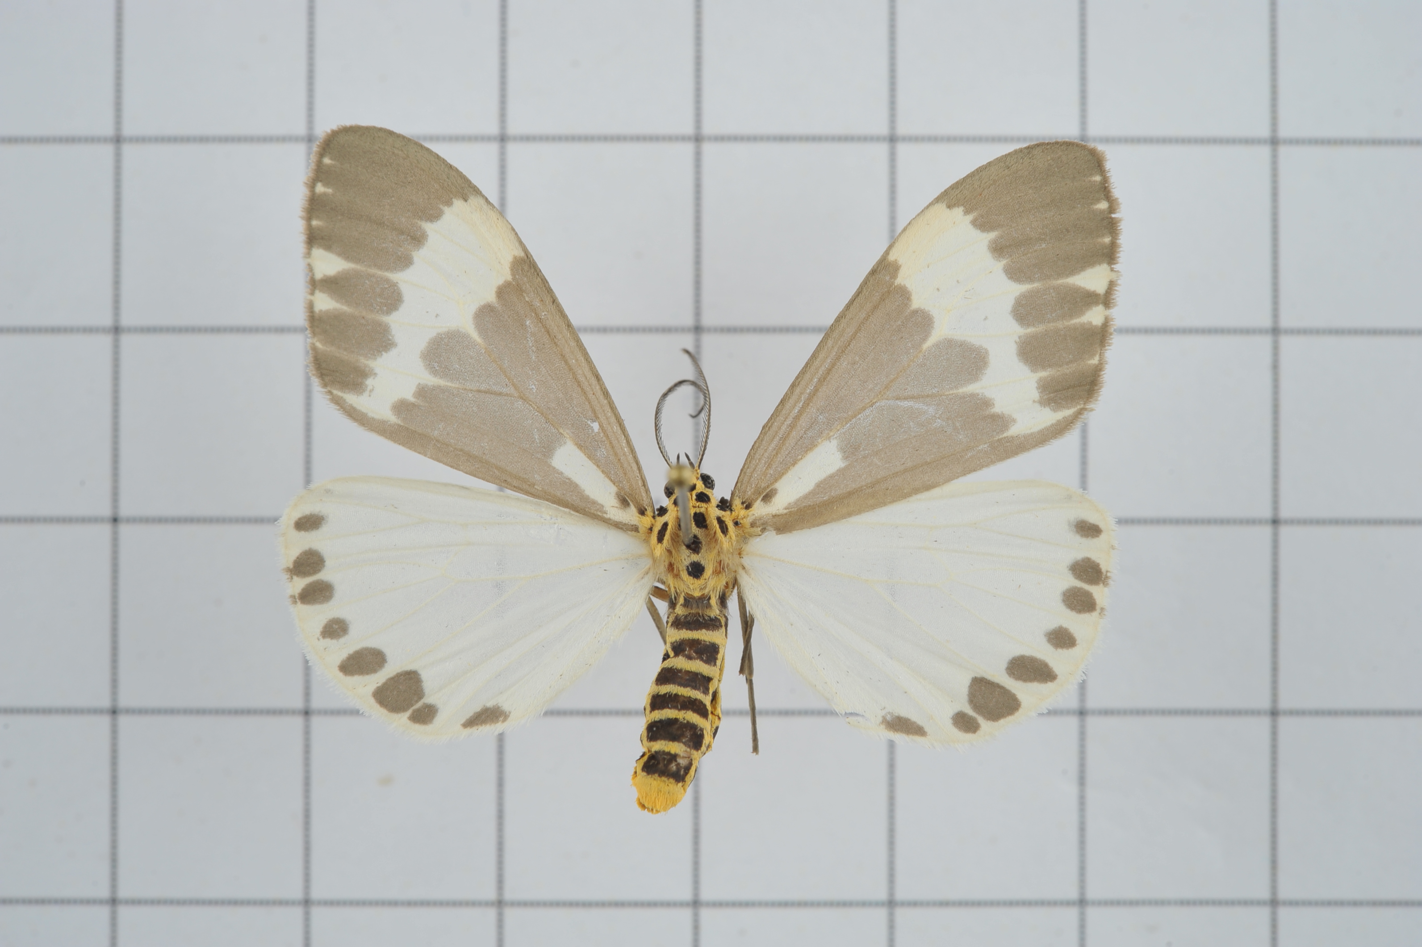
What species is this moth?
Nyctemera albofasciata
